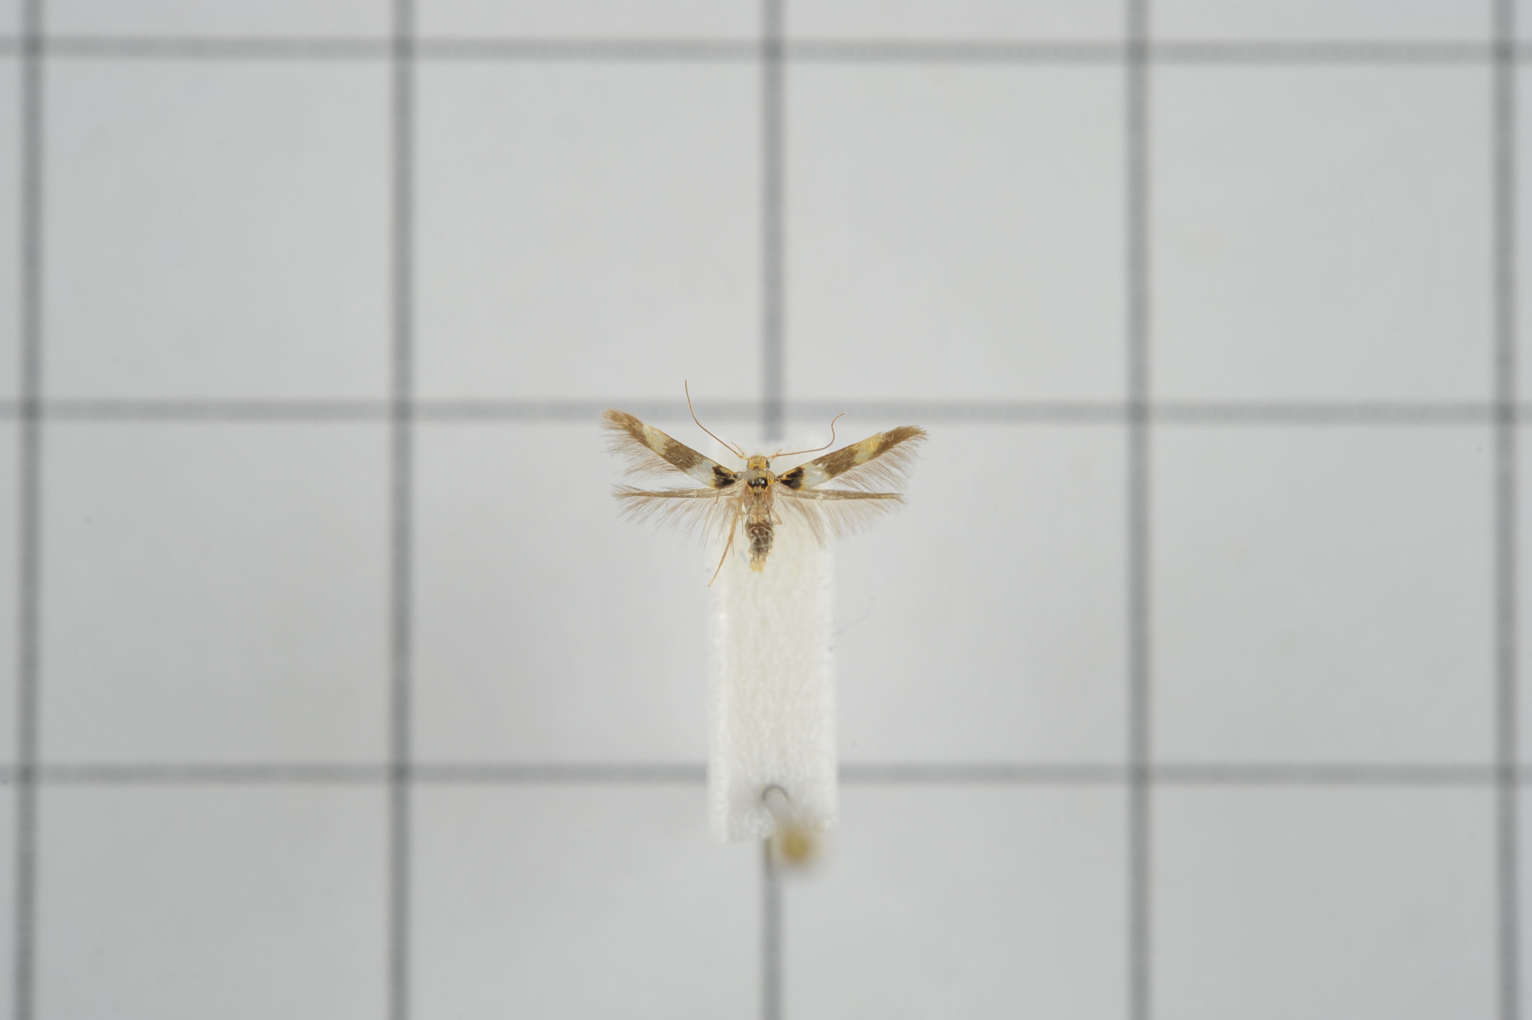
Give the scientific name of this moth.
Stathmopoda opticaspis
